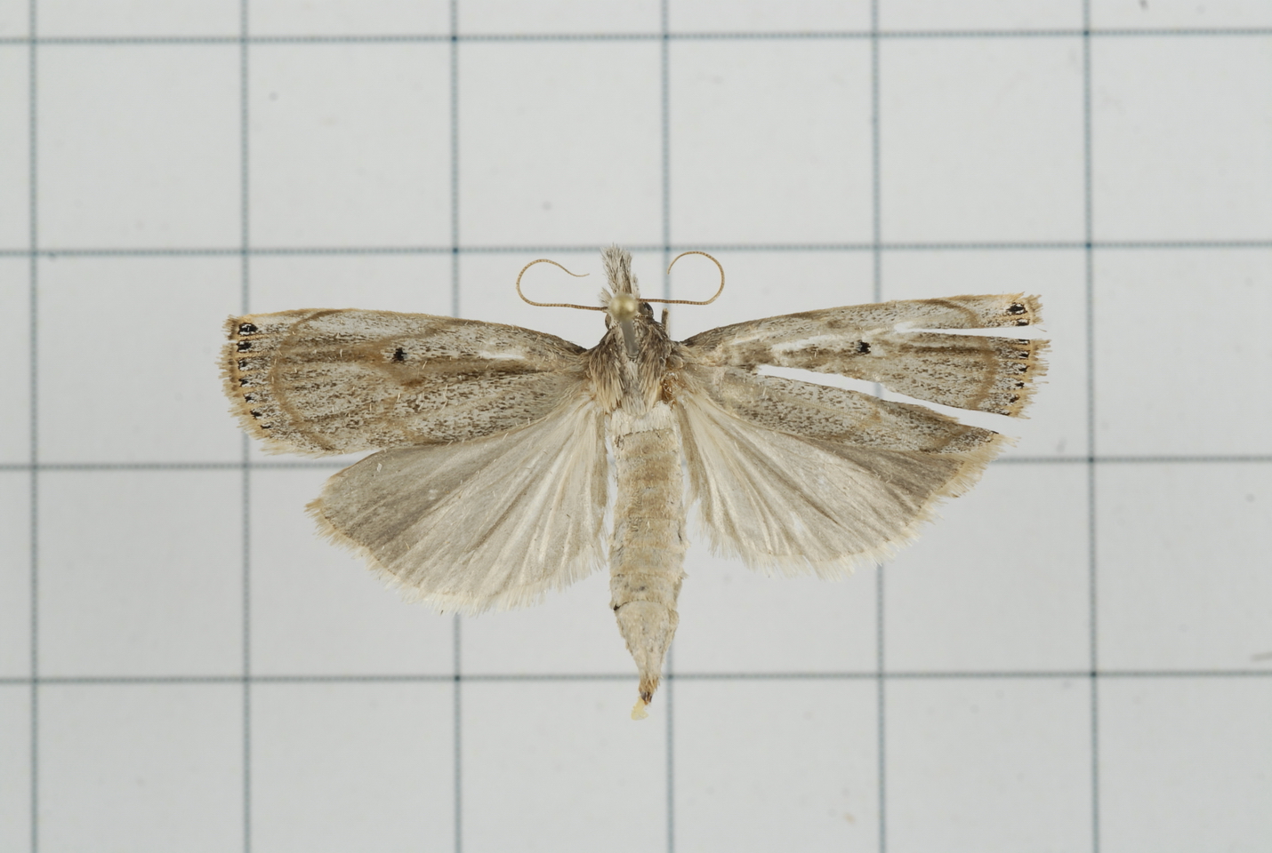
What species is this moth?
Calamotropha franki
